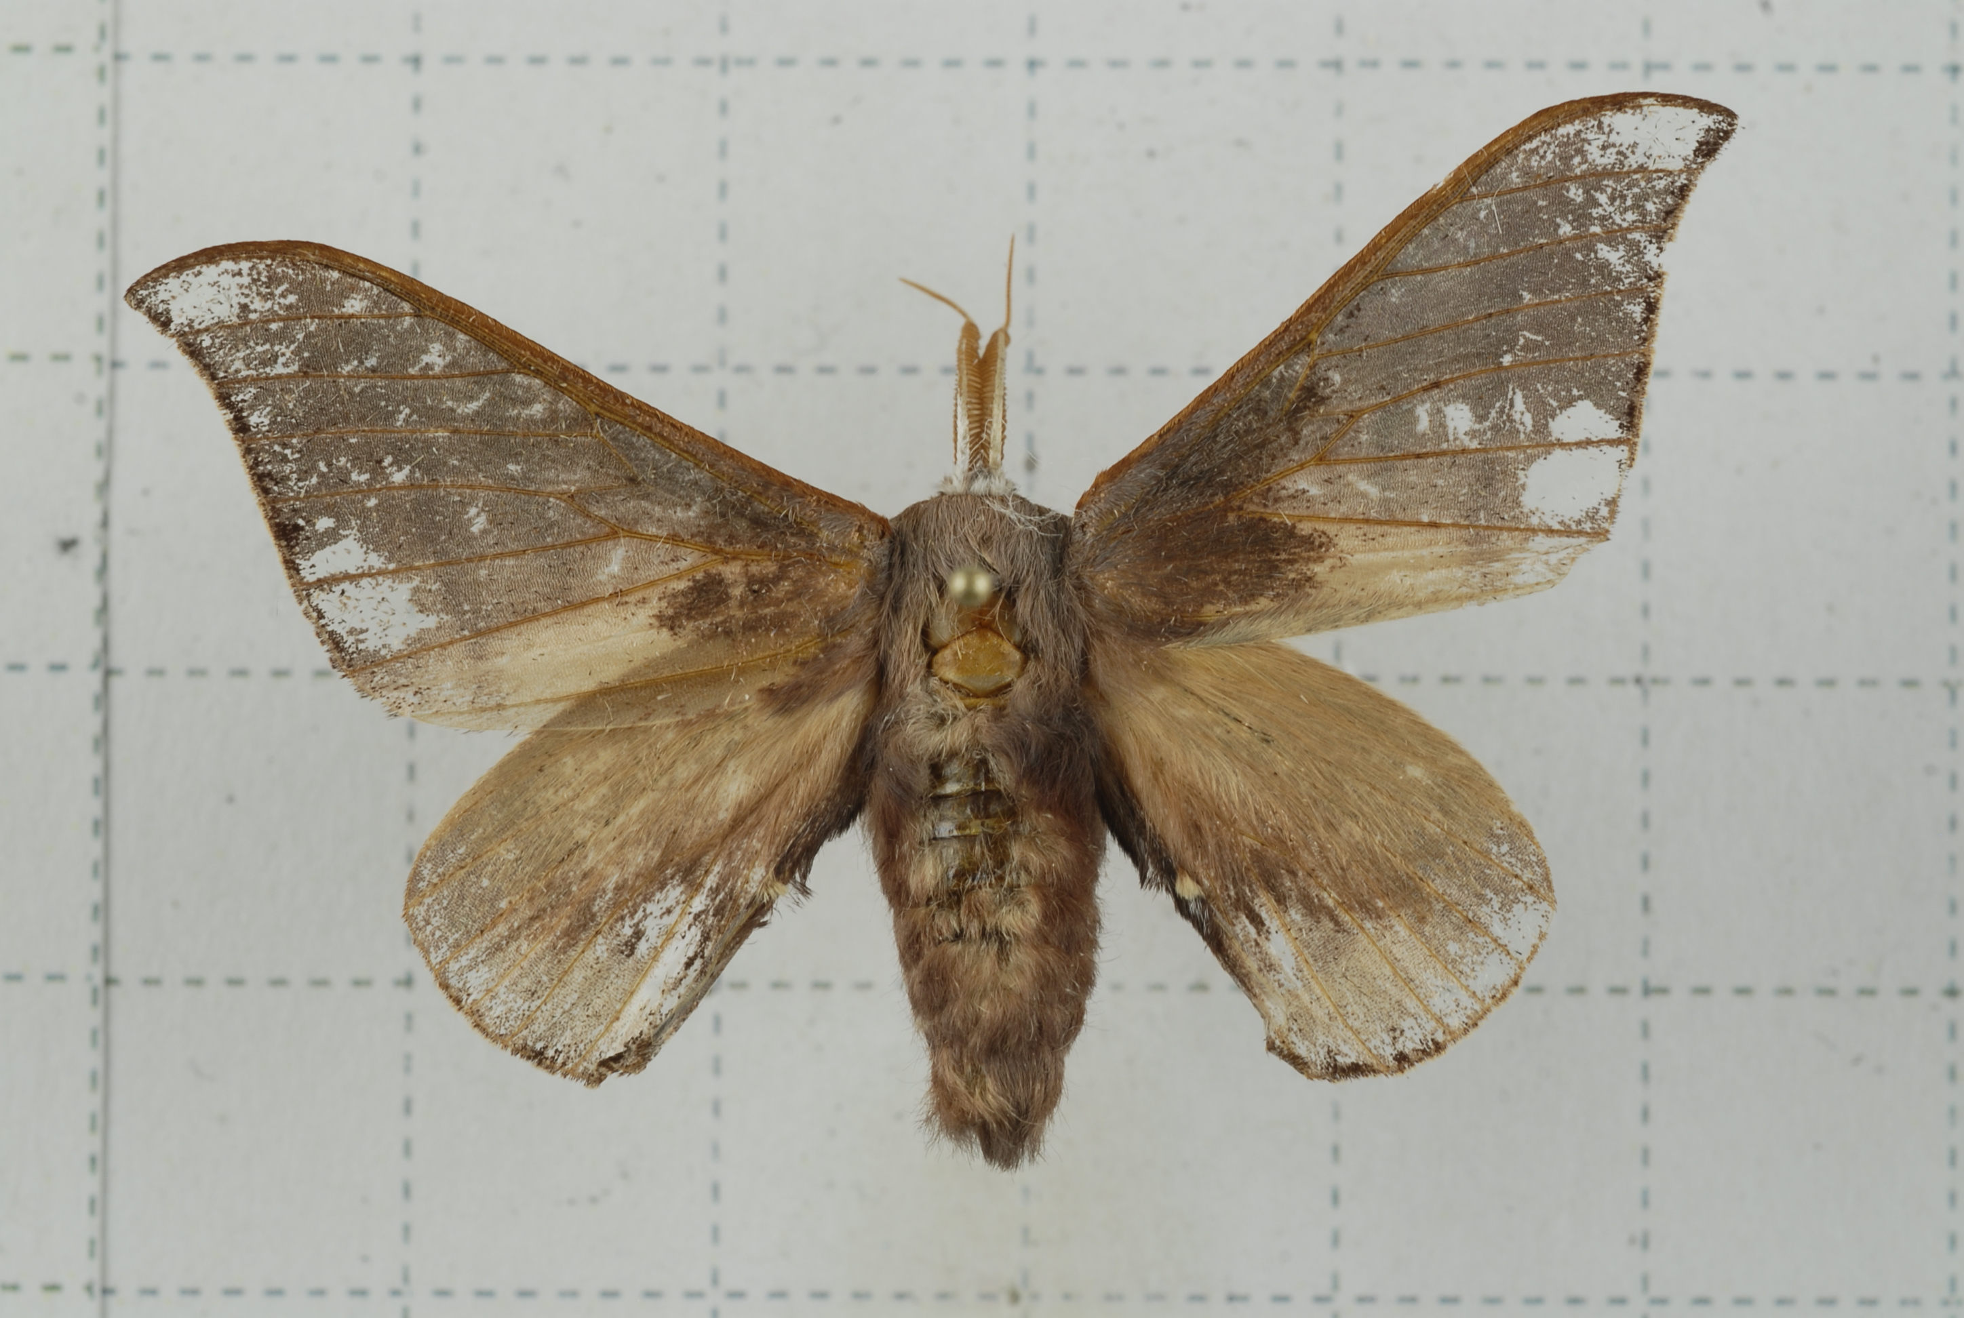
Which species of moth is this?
Smerkata fusca
